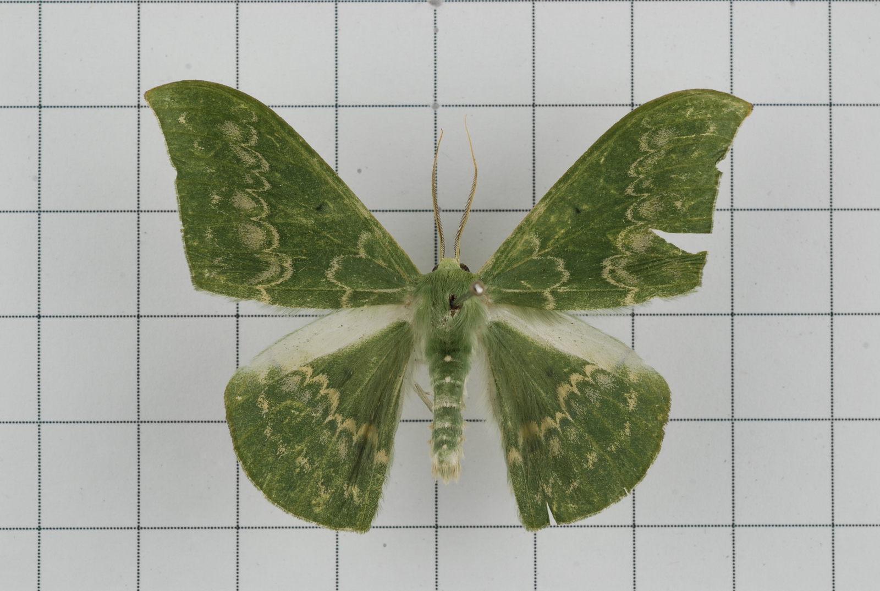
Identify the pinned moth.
Tanaorhinus formosana
